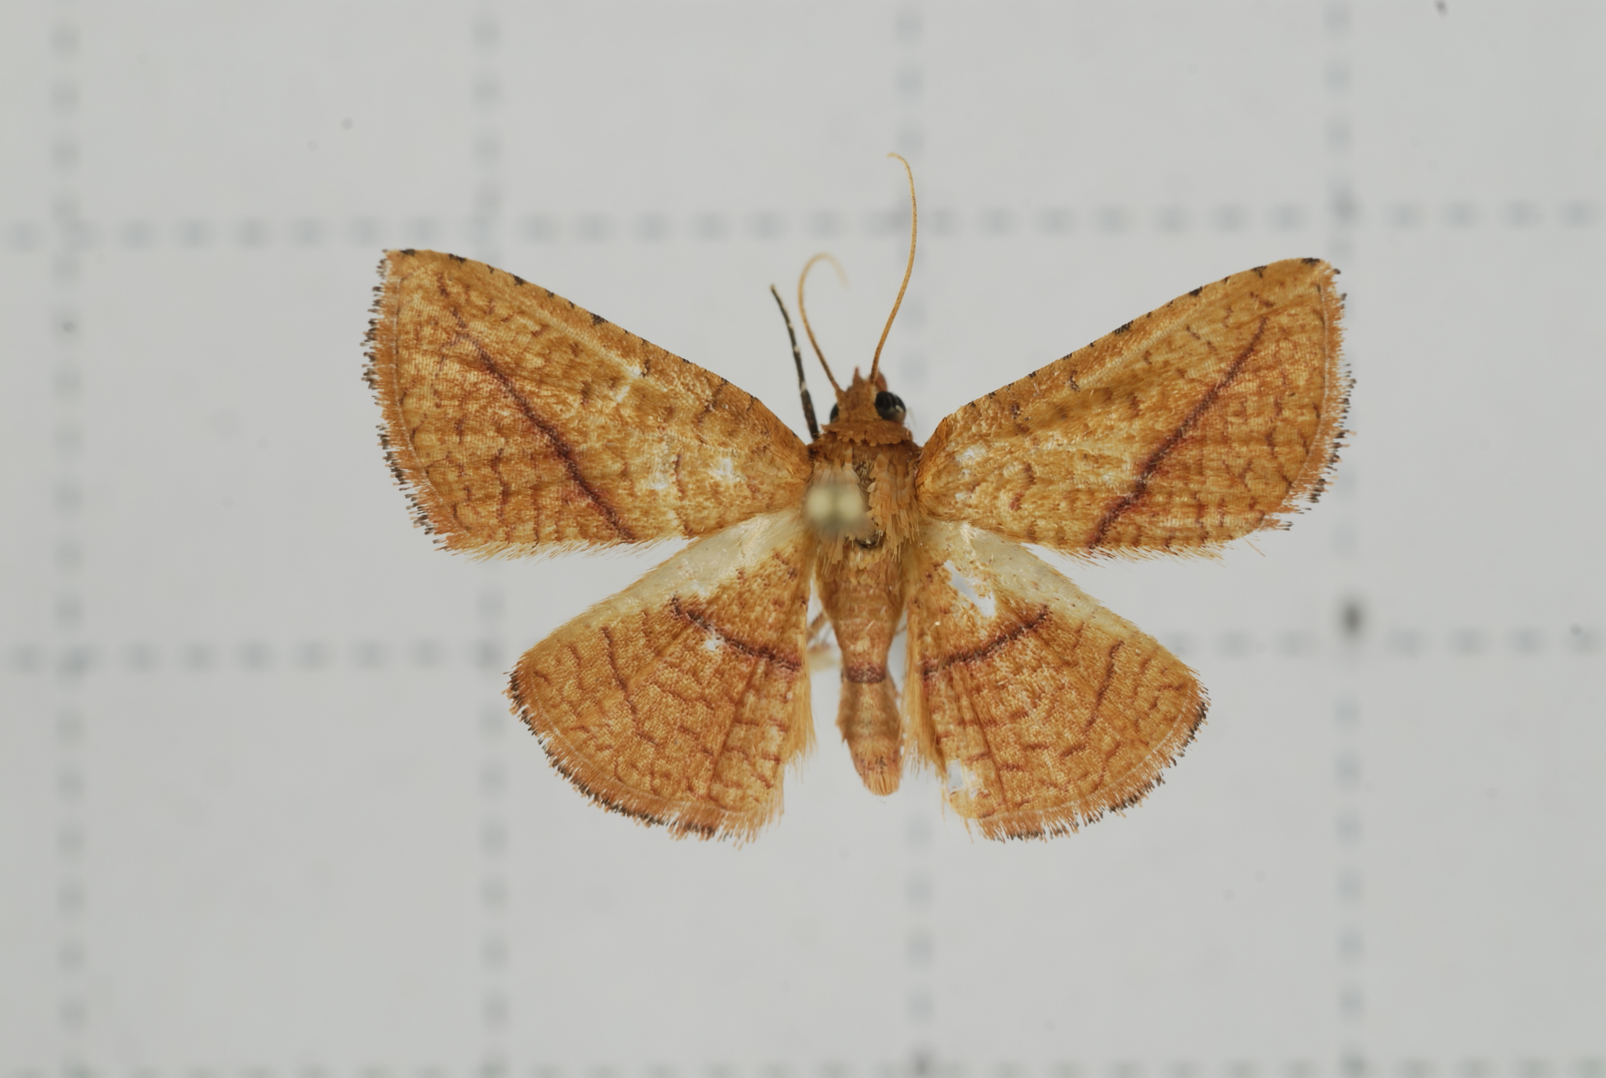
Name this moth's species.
Striglina venia
